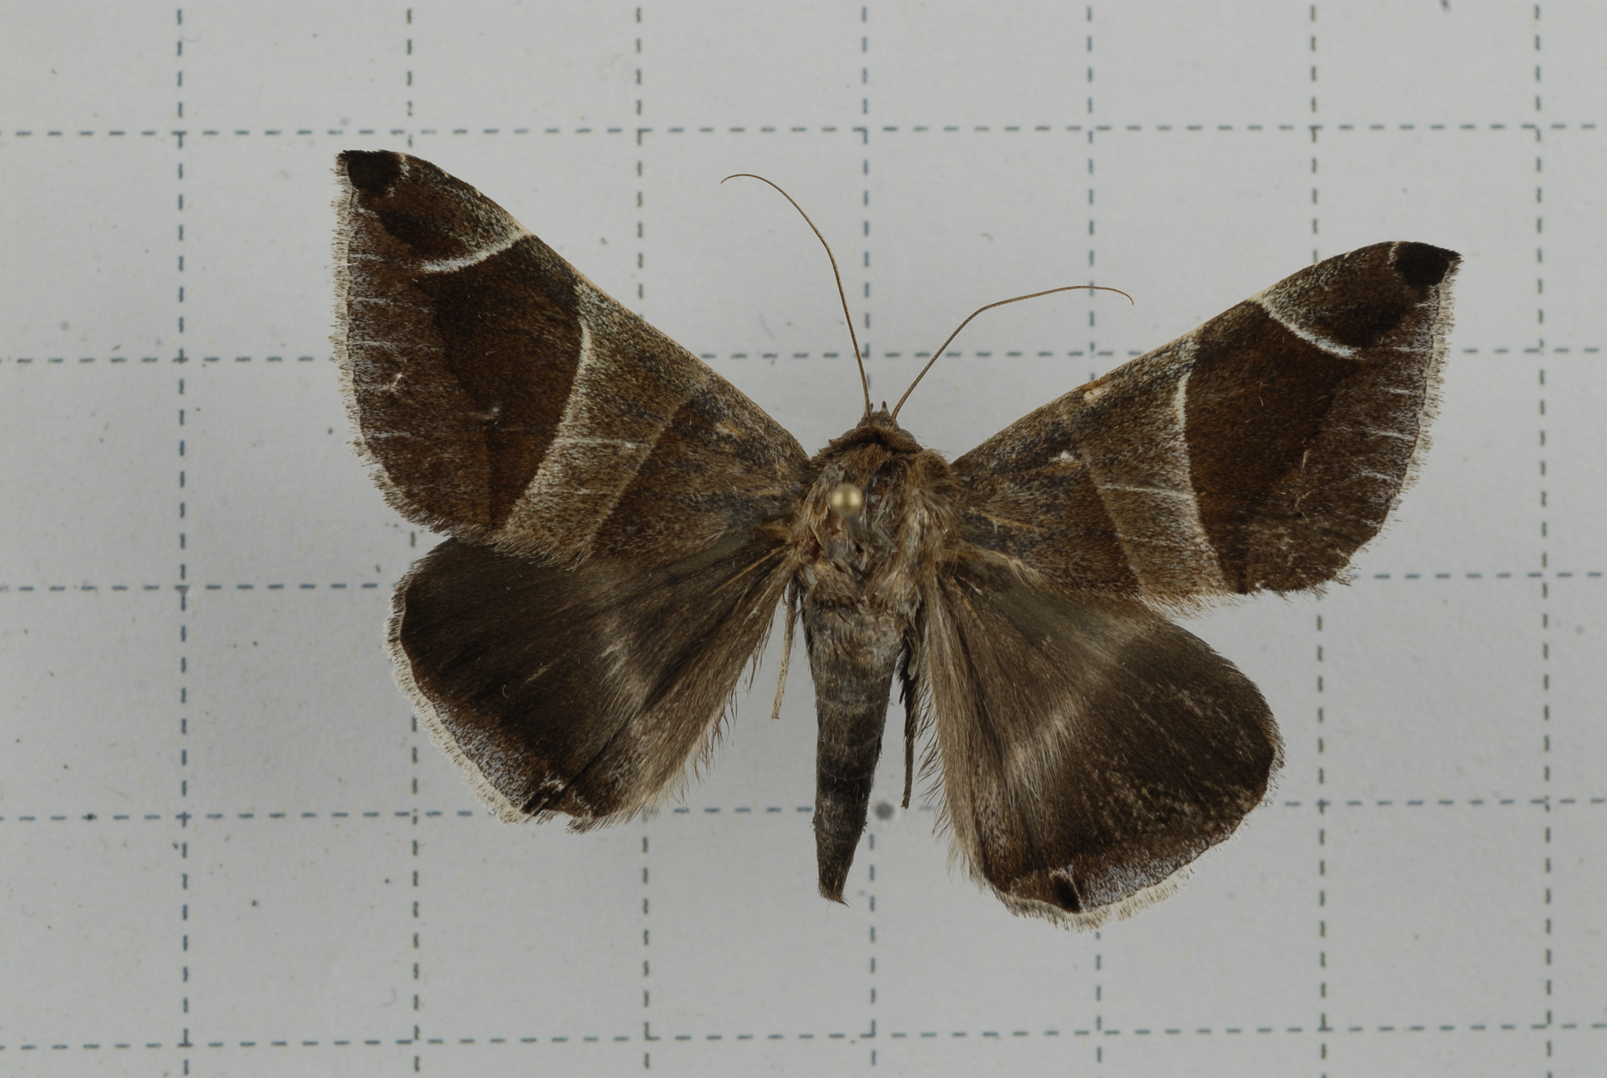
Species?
Bastilla analis
